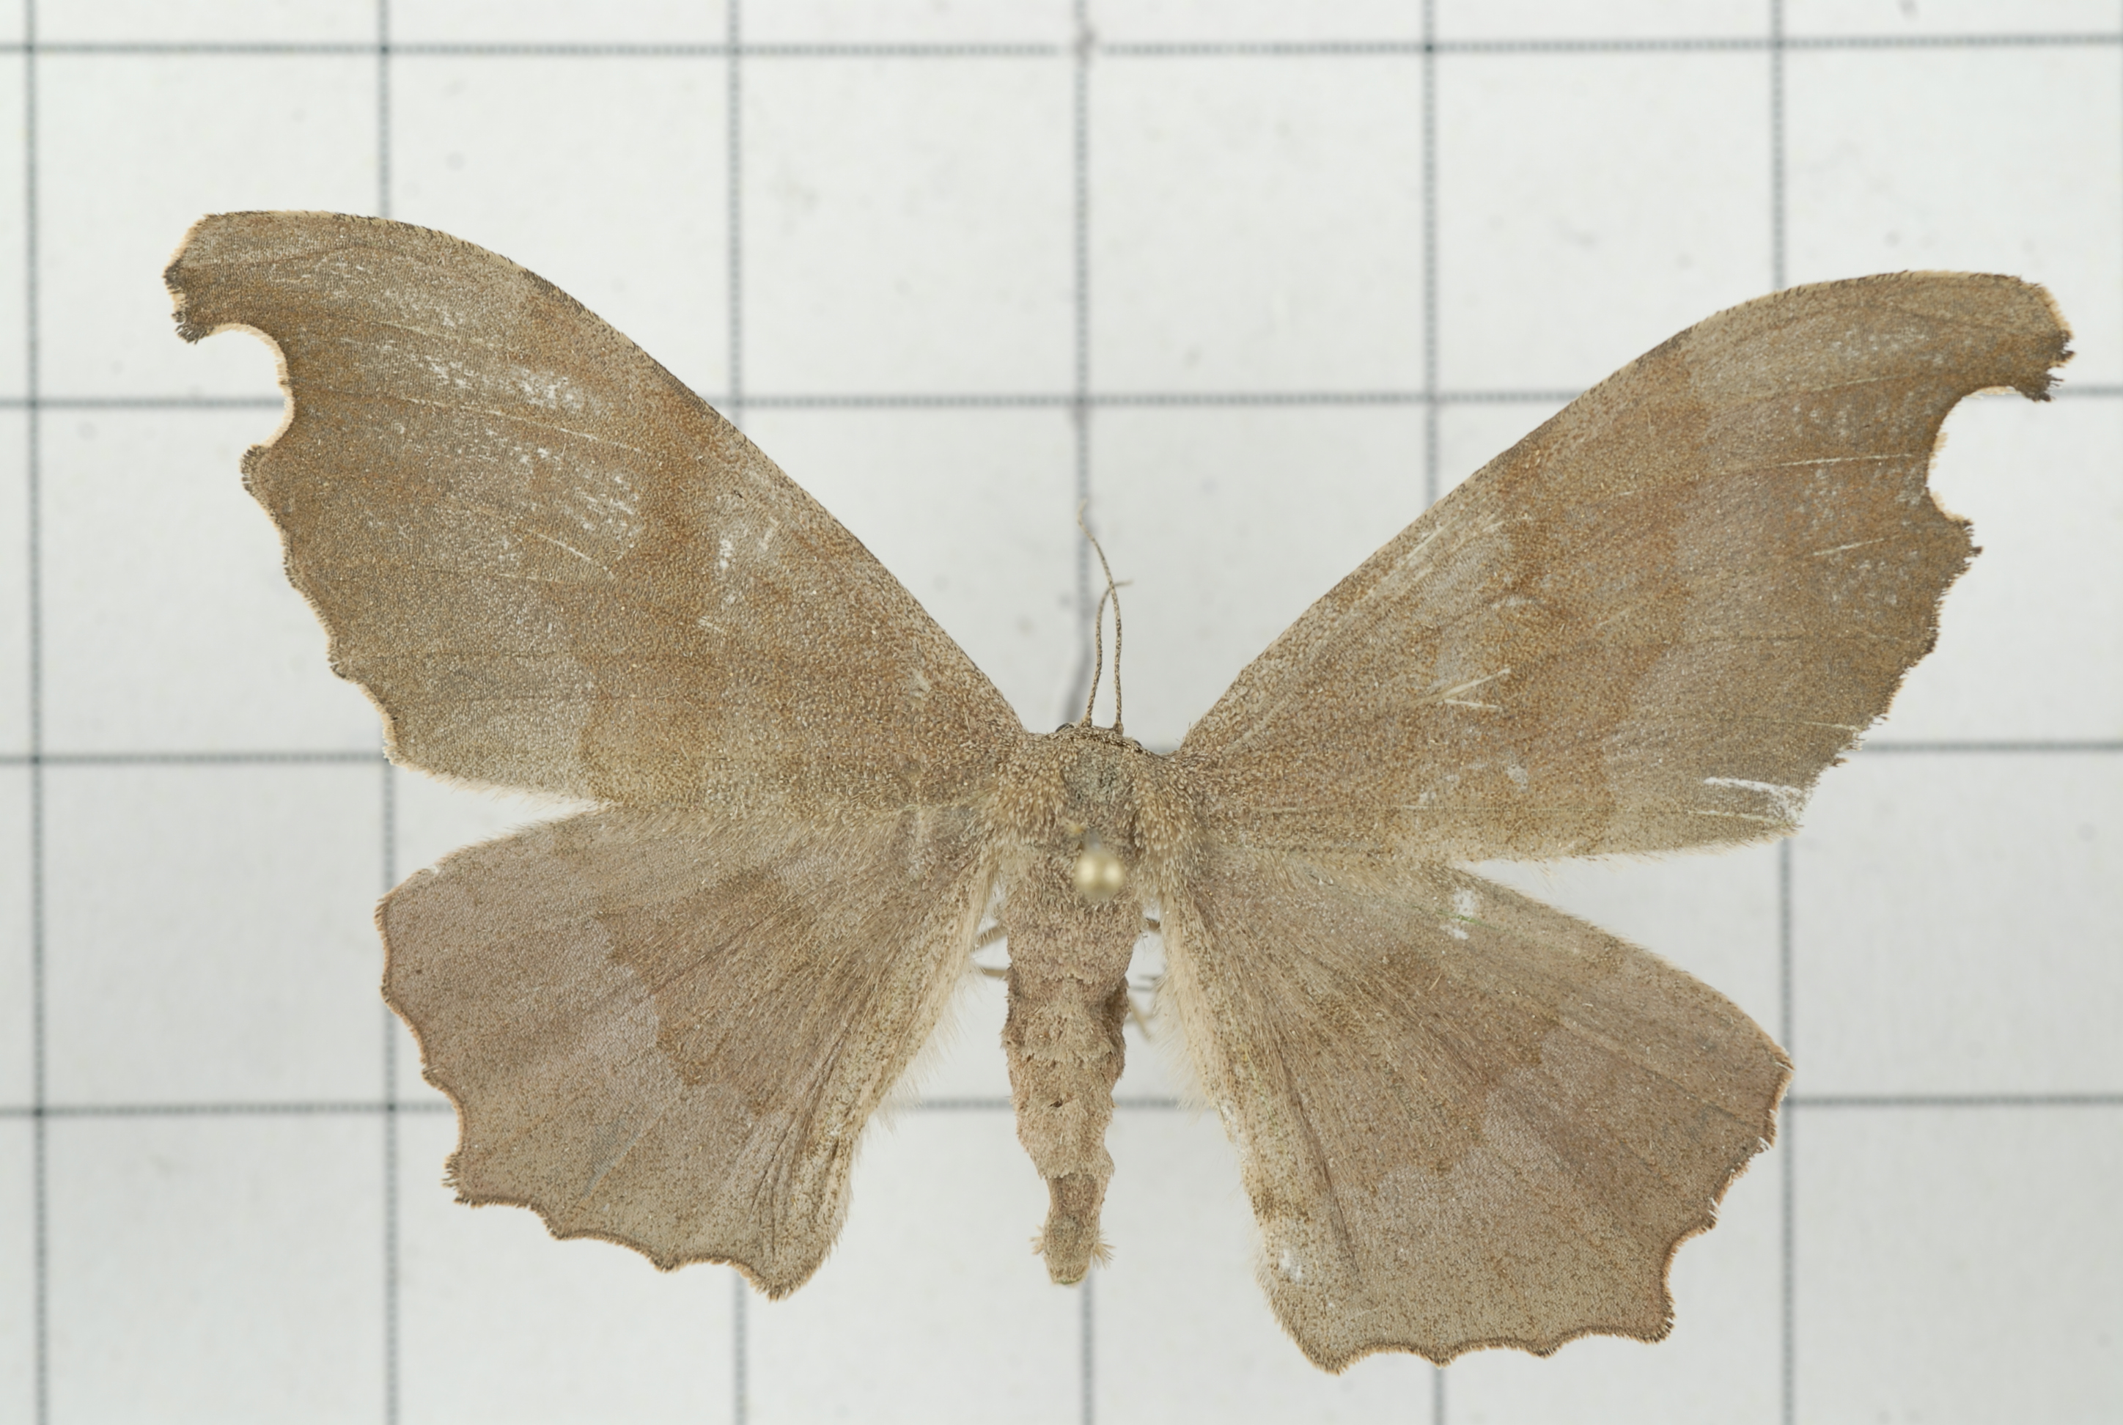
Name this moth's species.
Hyposidra talaca talaca
